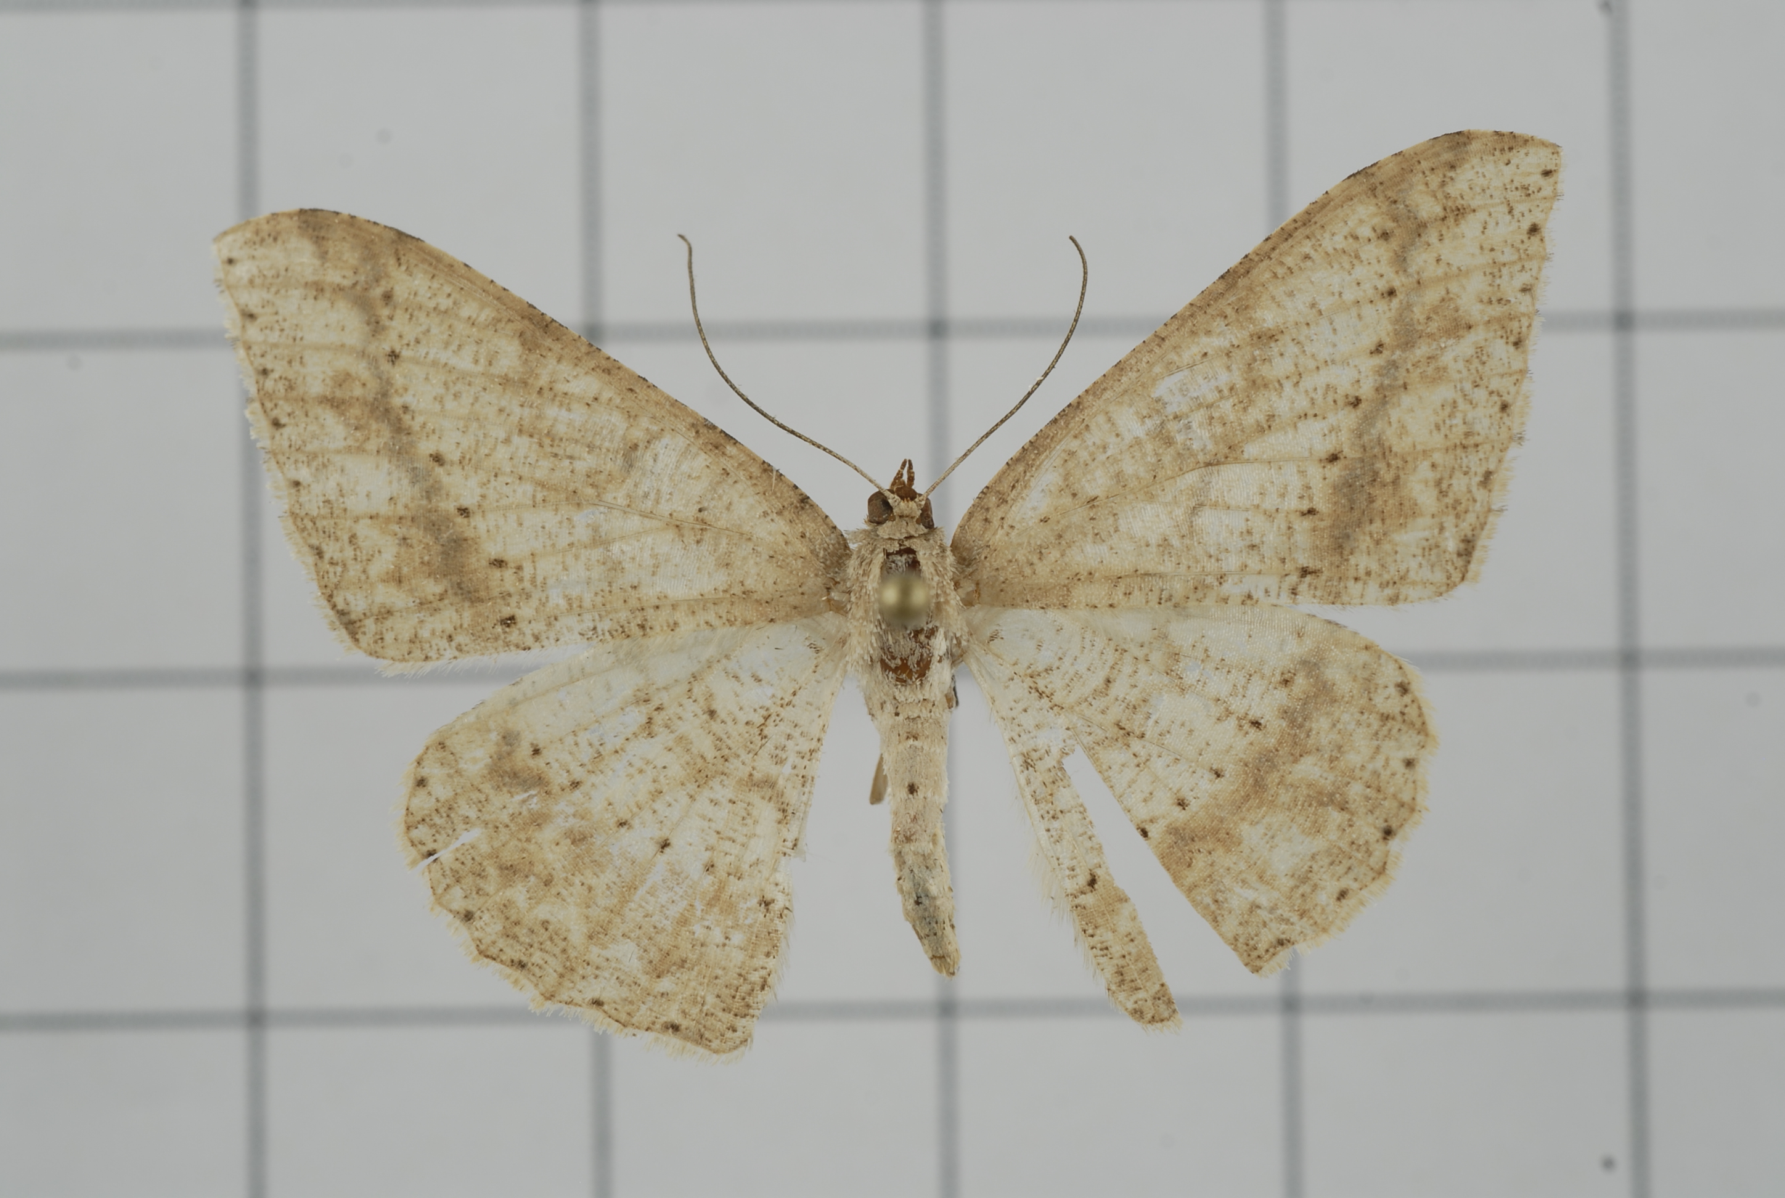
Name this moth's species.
Luxiaria mitorrhaphes
